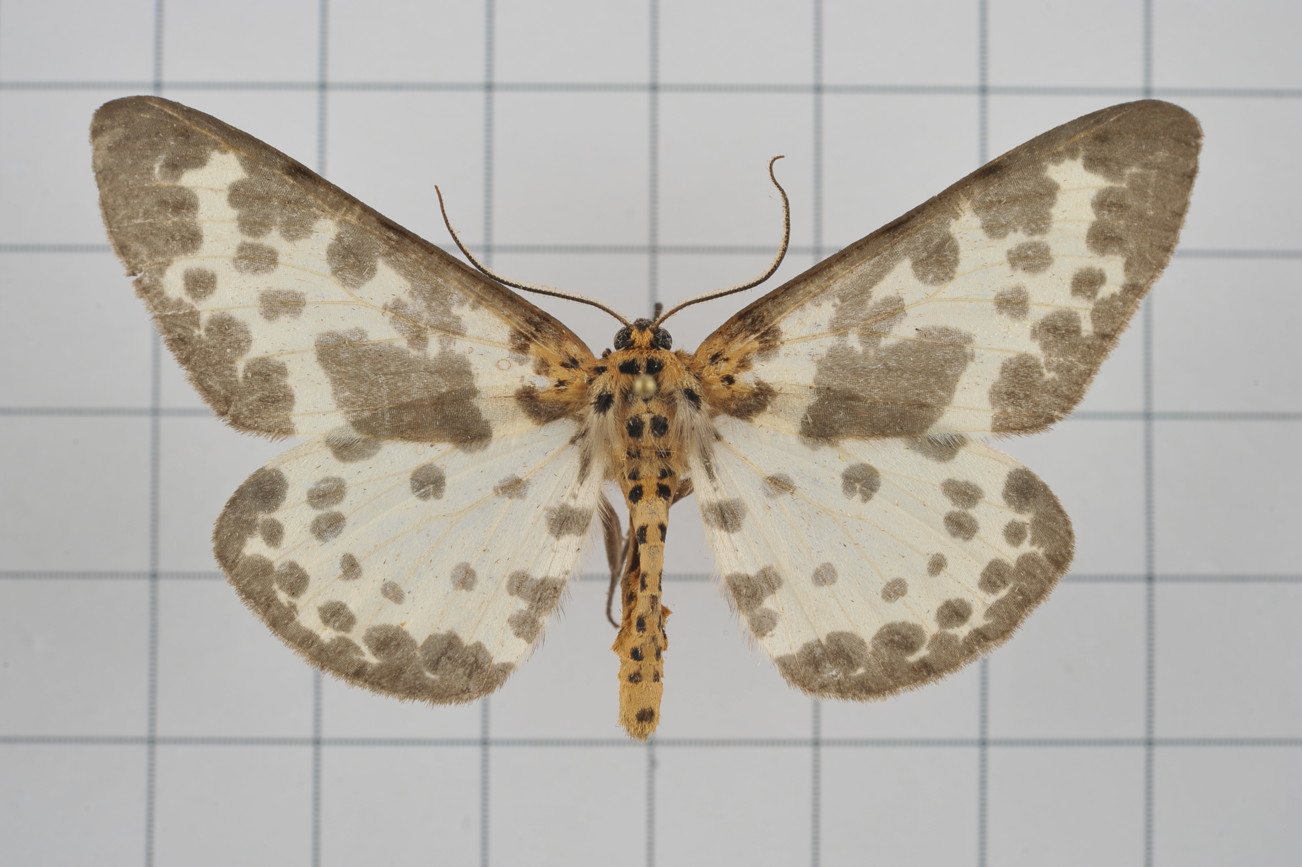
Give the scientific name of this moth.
Percnia longitermen
